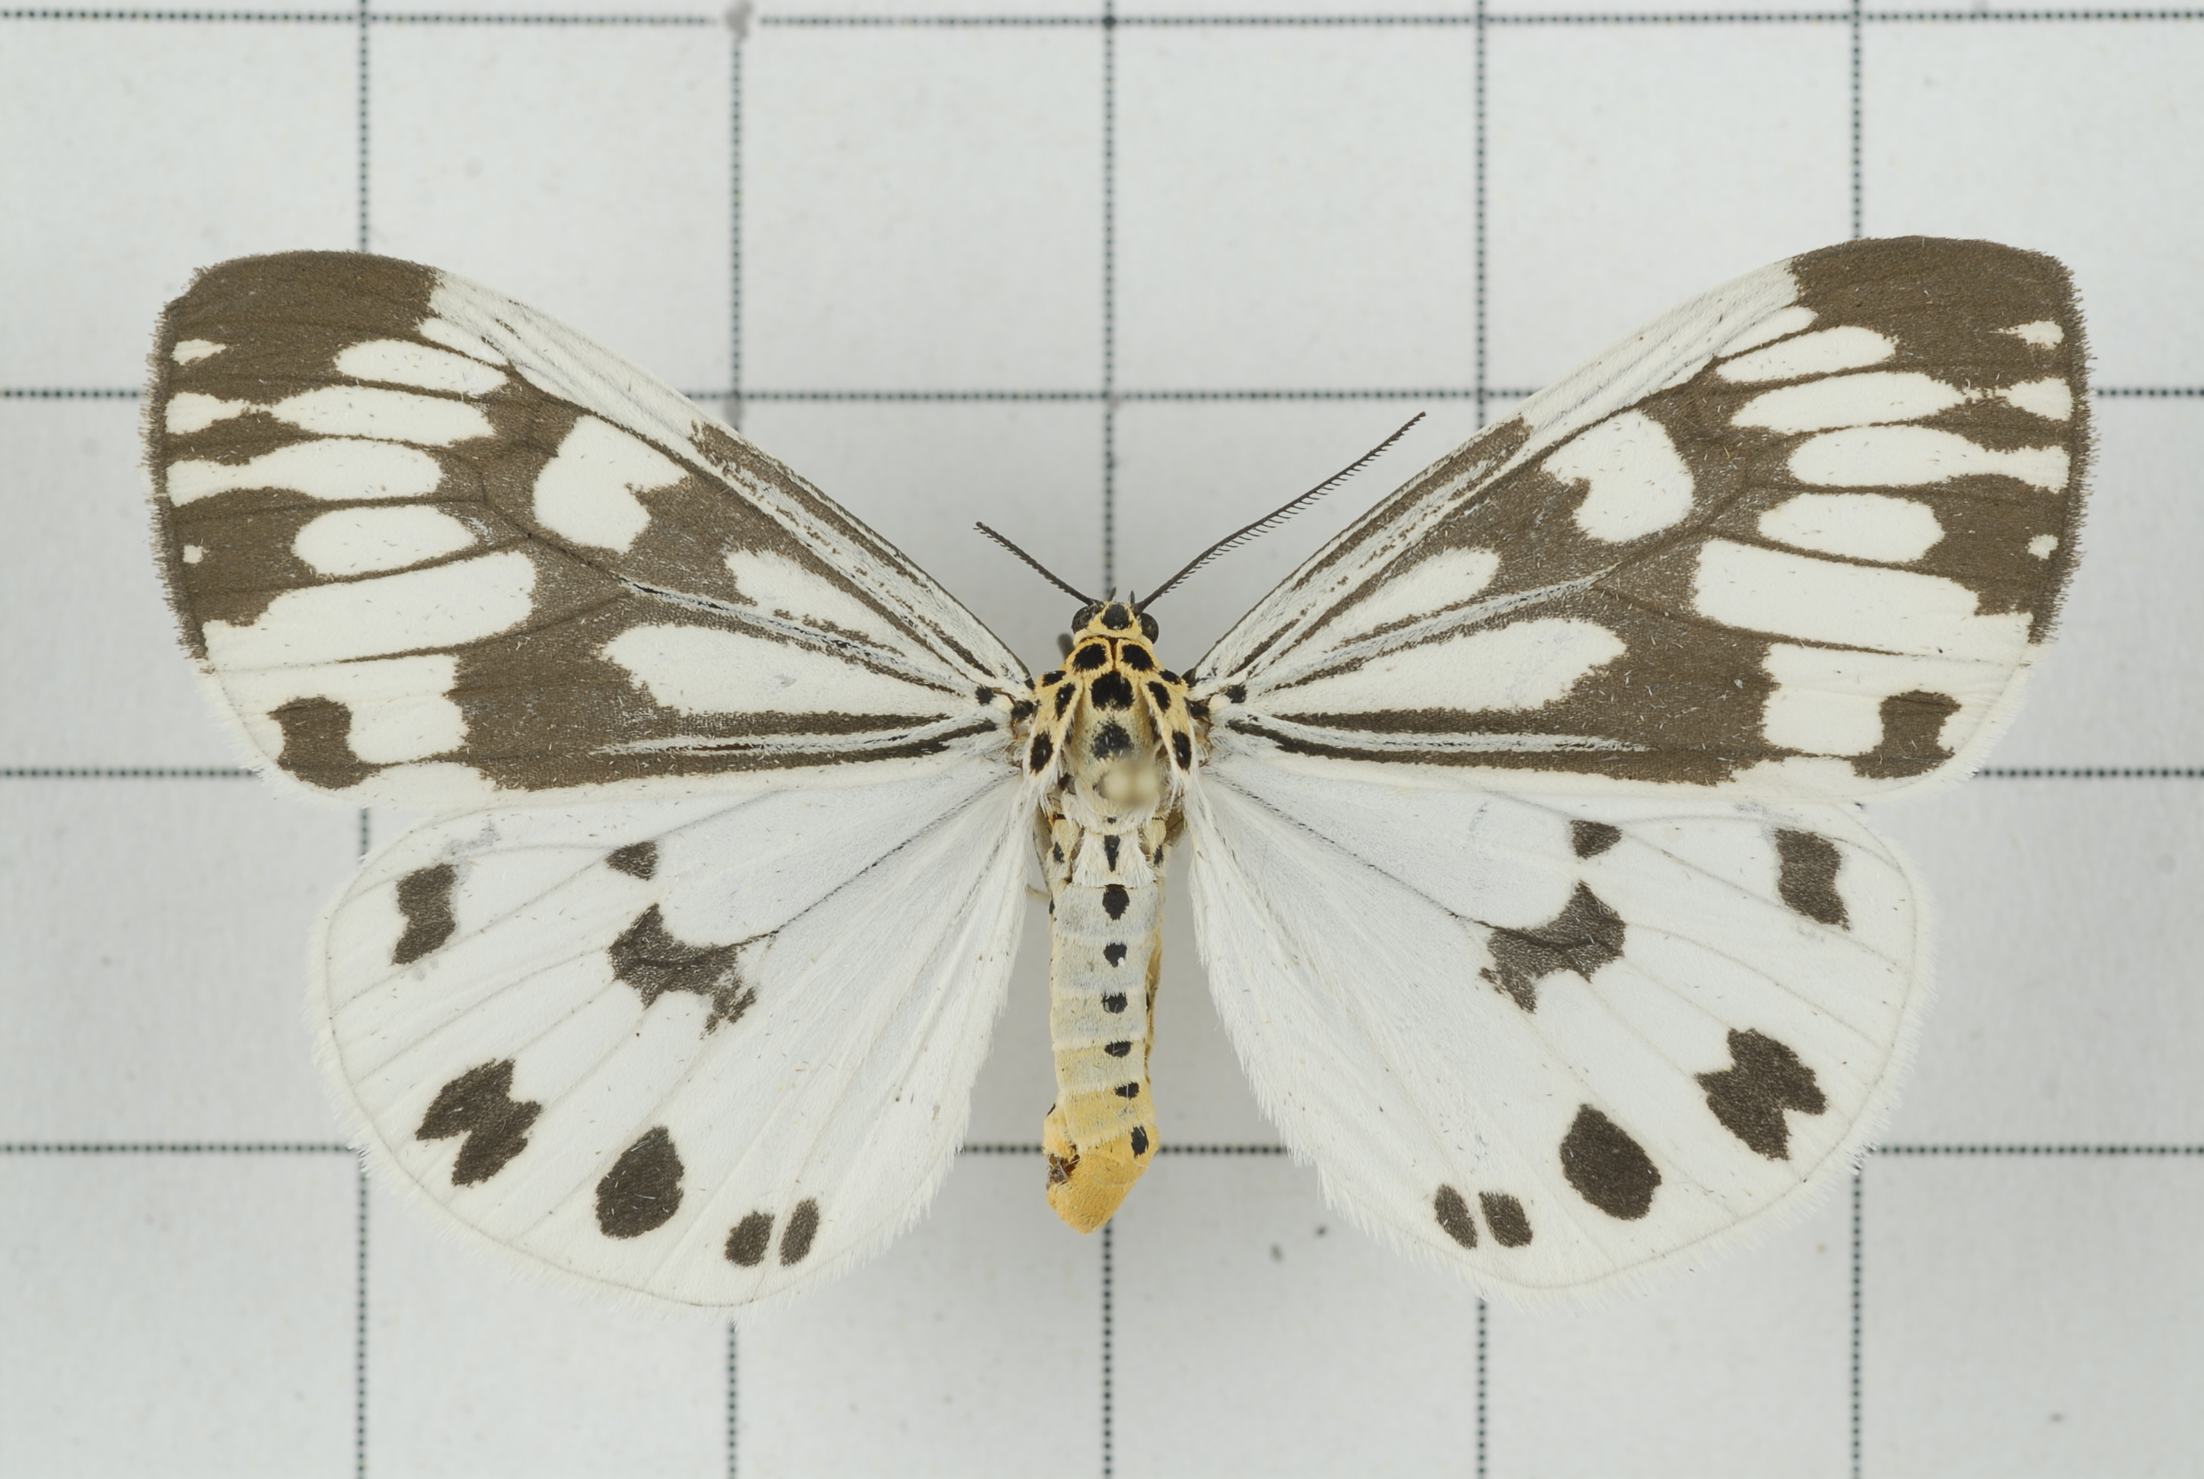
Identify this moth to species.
Nyctemera adversata
